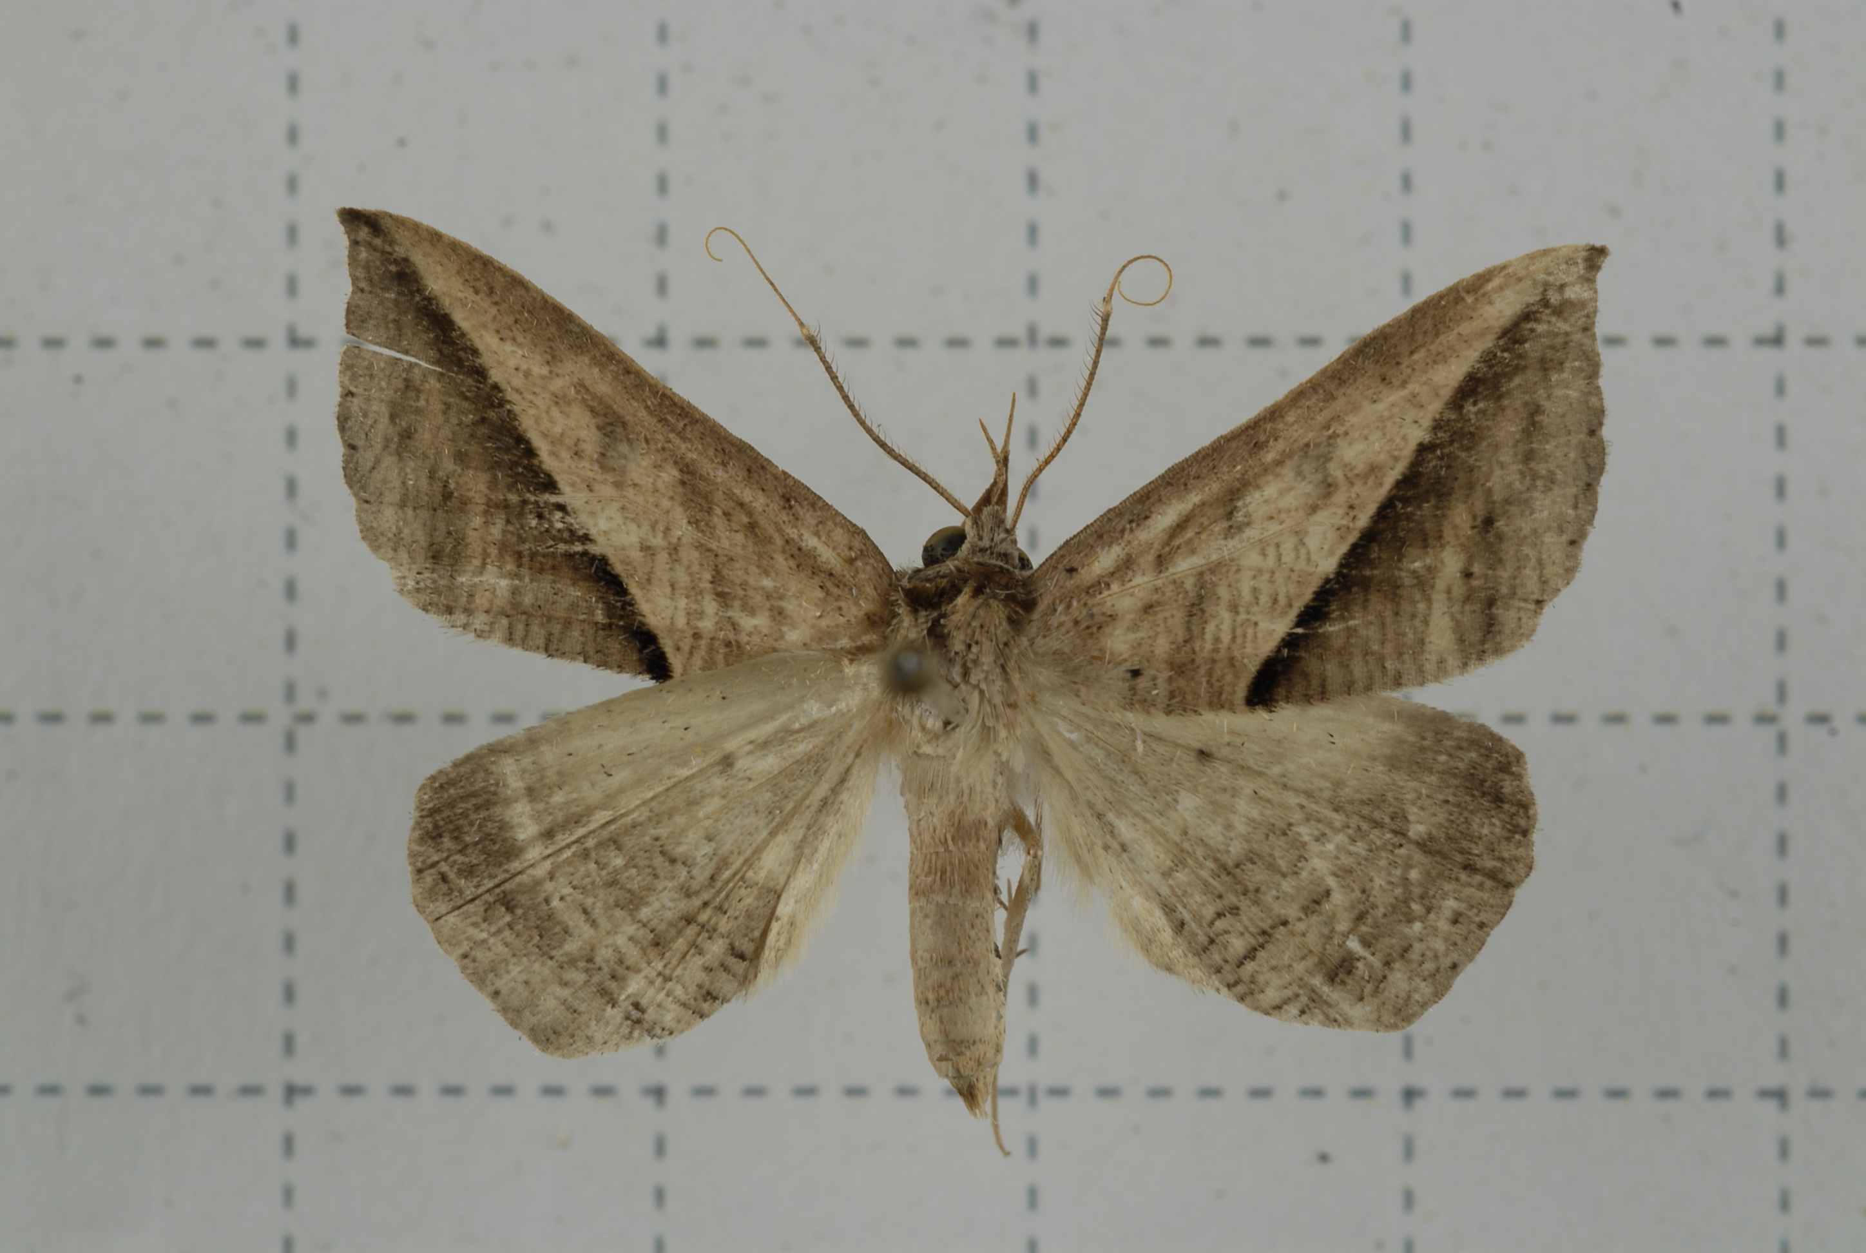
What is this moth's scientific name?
Dierna strigata
